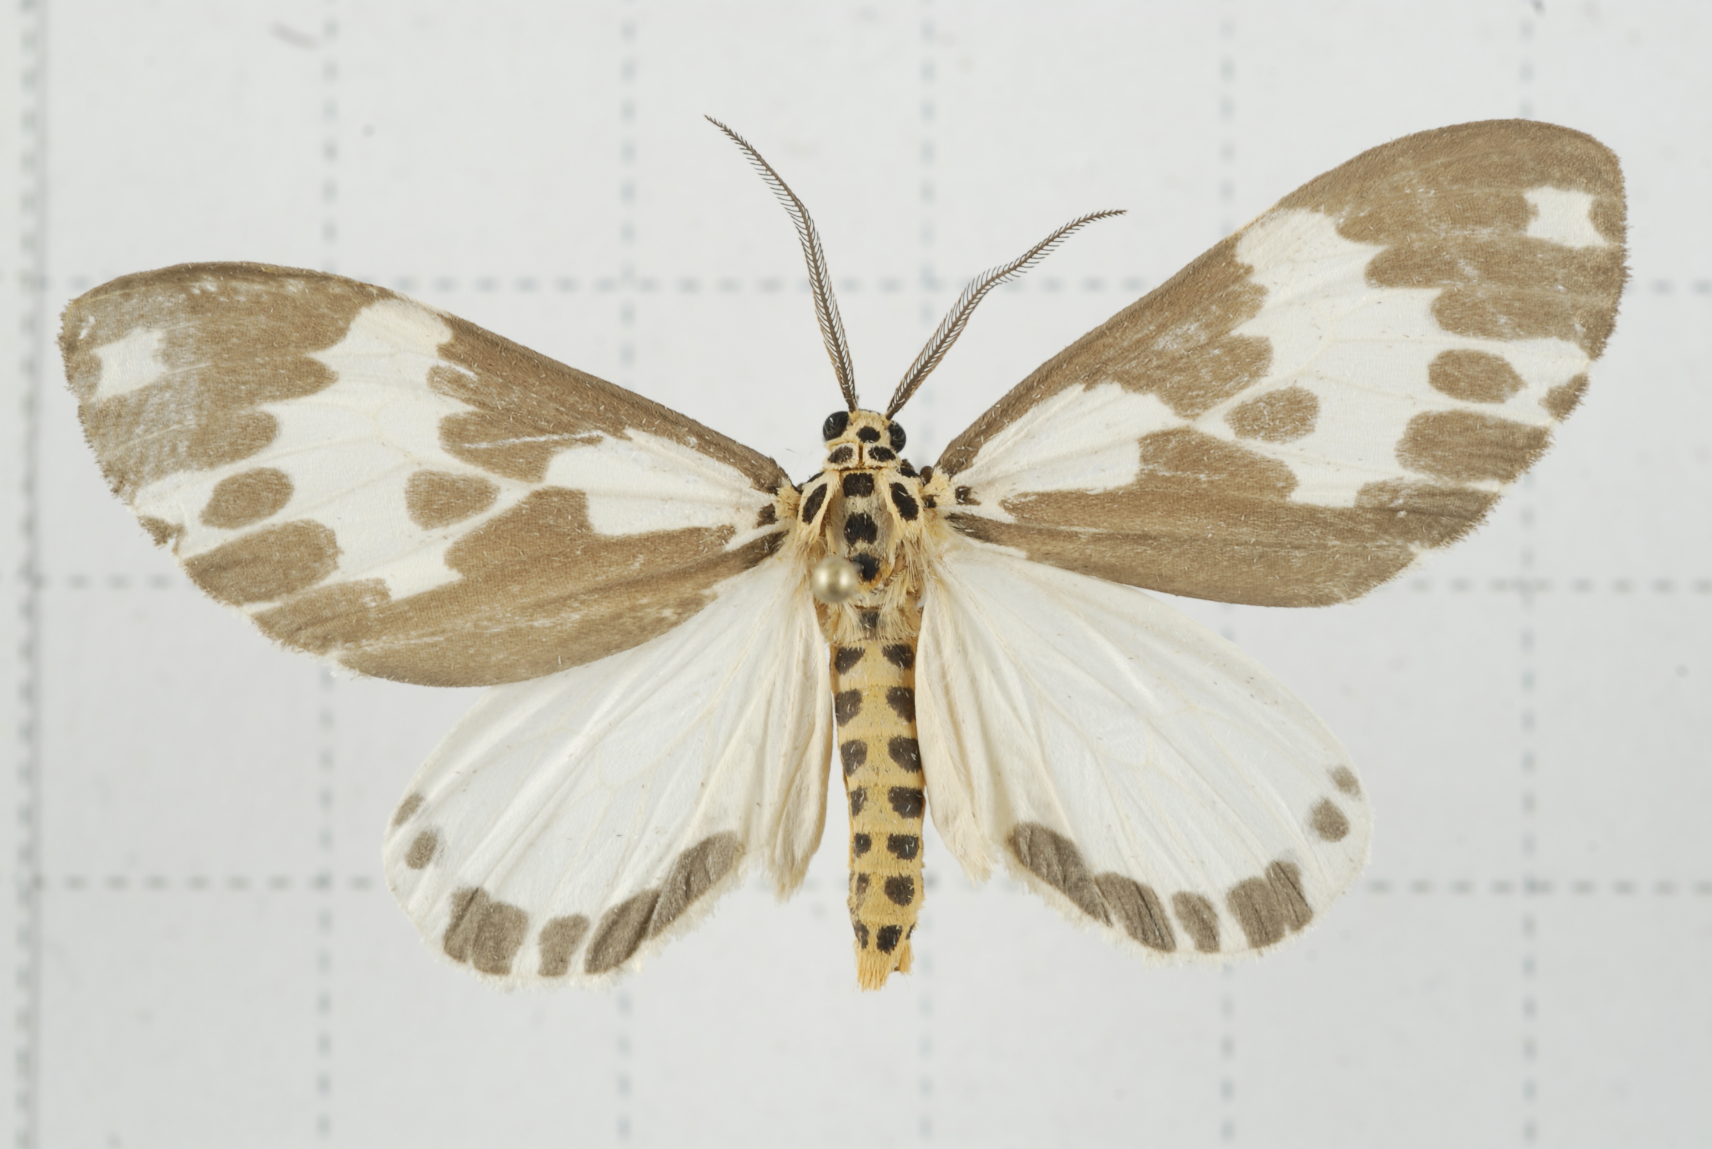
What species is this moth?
Nyctemera carissima formosana
